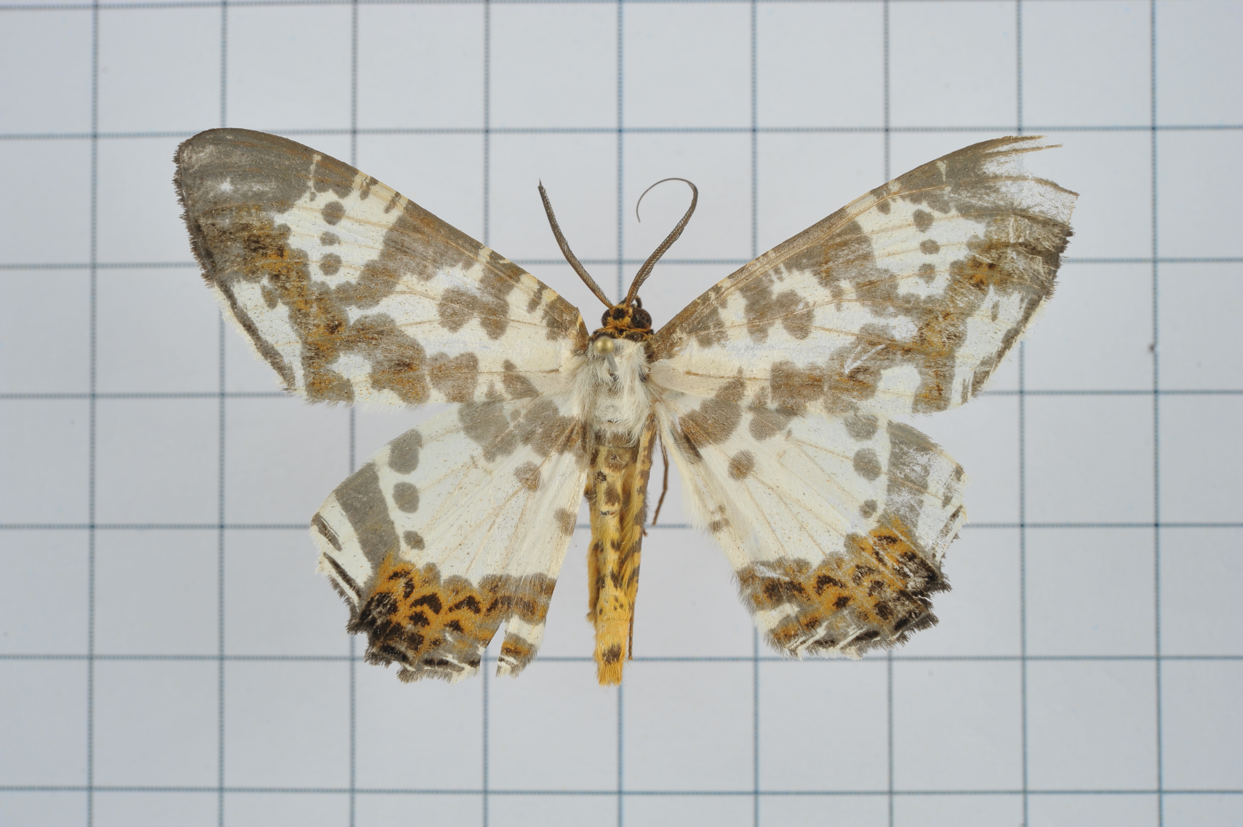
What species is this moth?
Chorodna moorei
